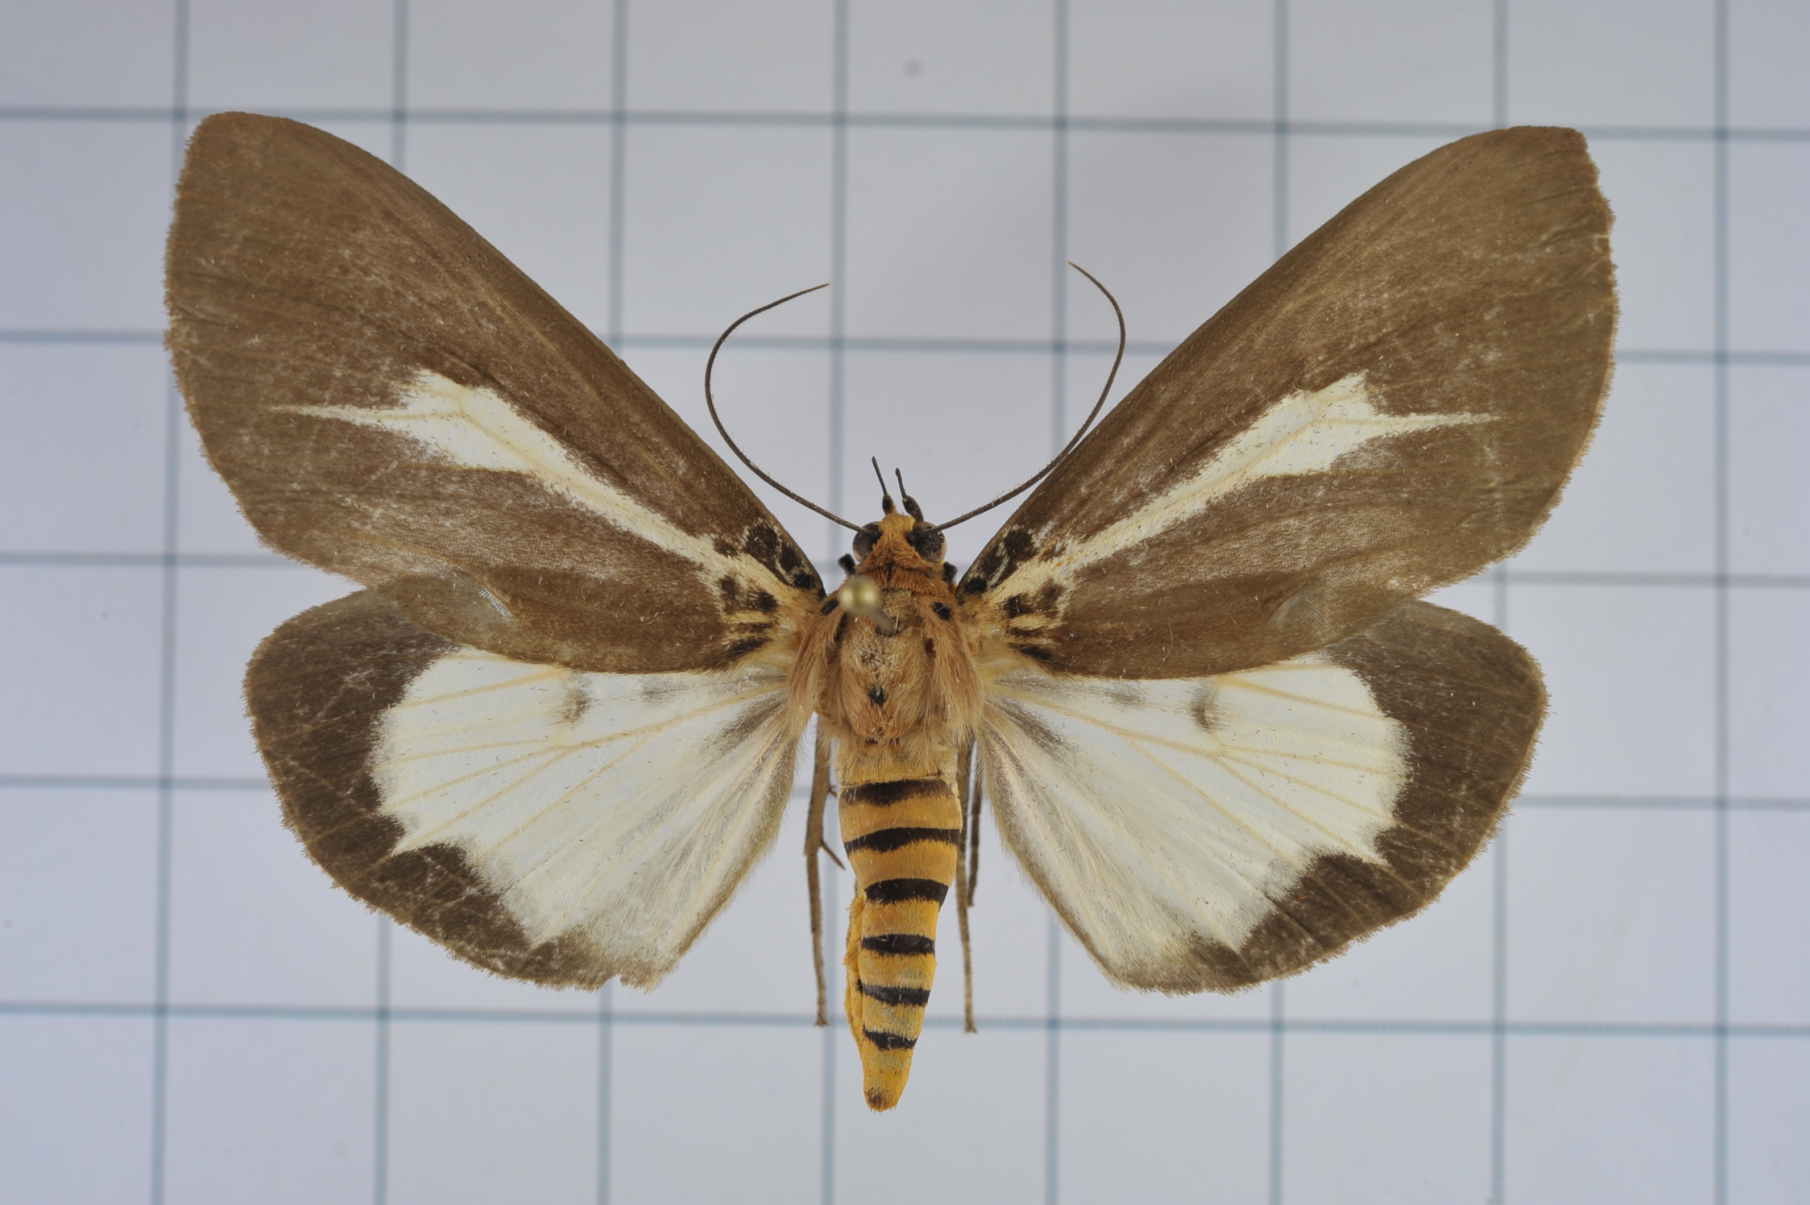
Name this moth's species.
Asota heliconia zebrina
